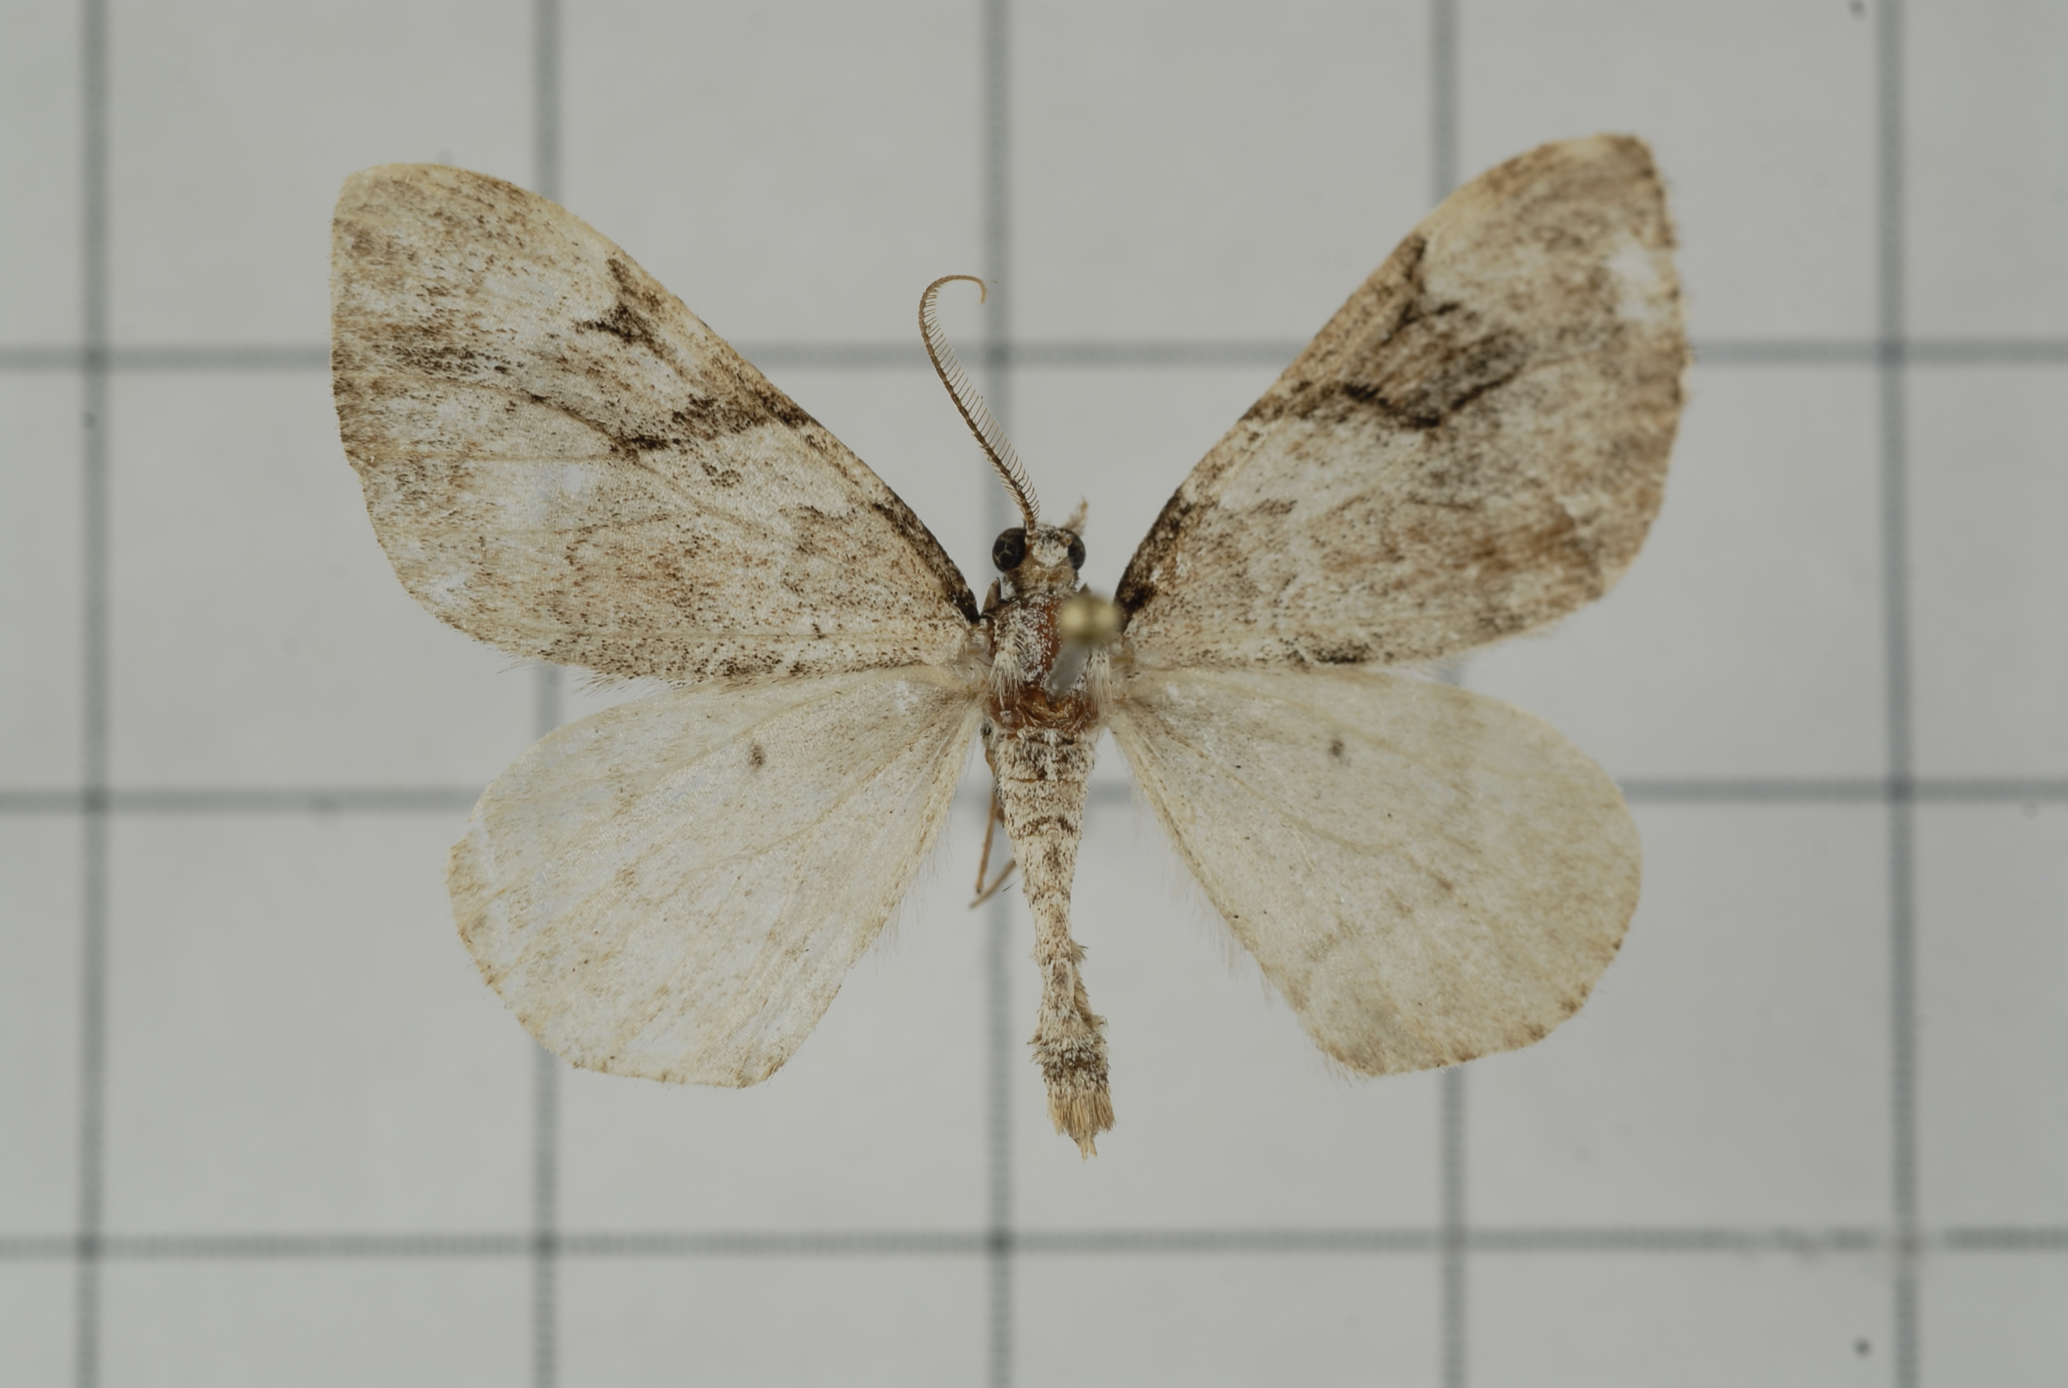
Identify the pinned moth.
Pennithera subcomis
